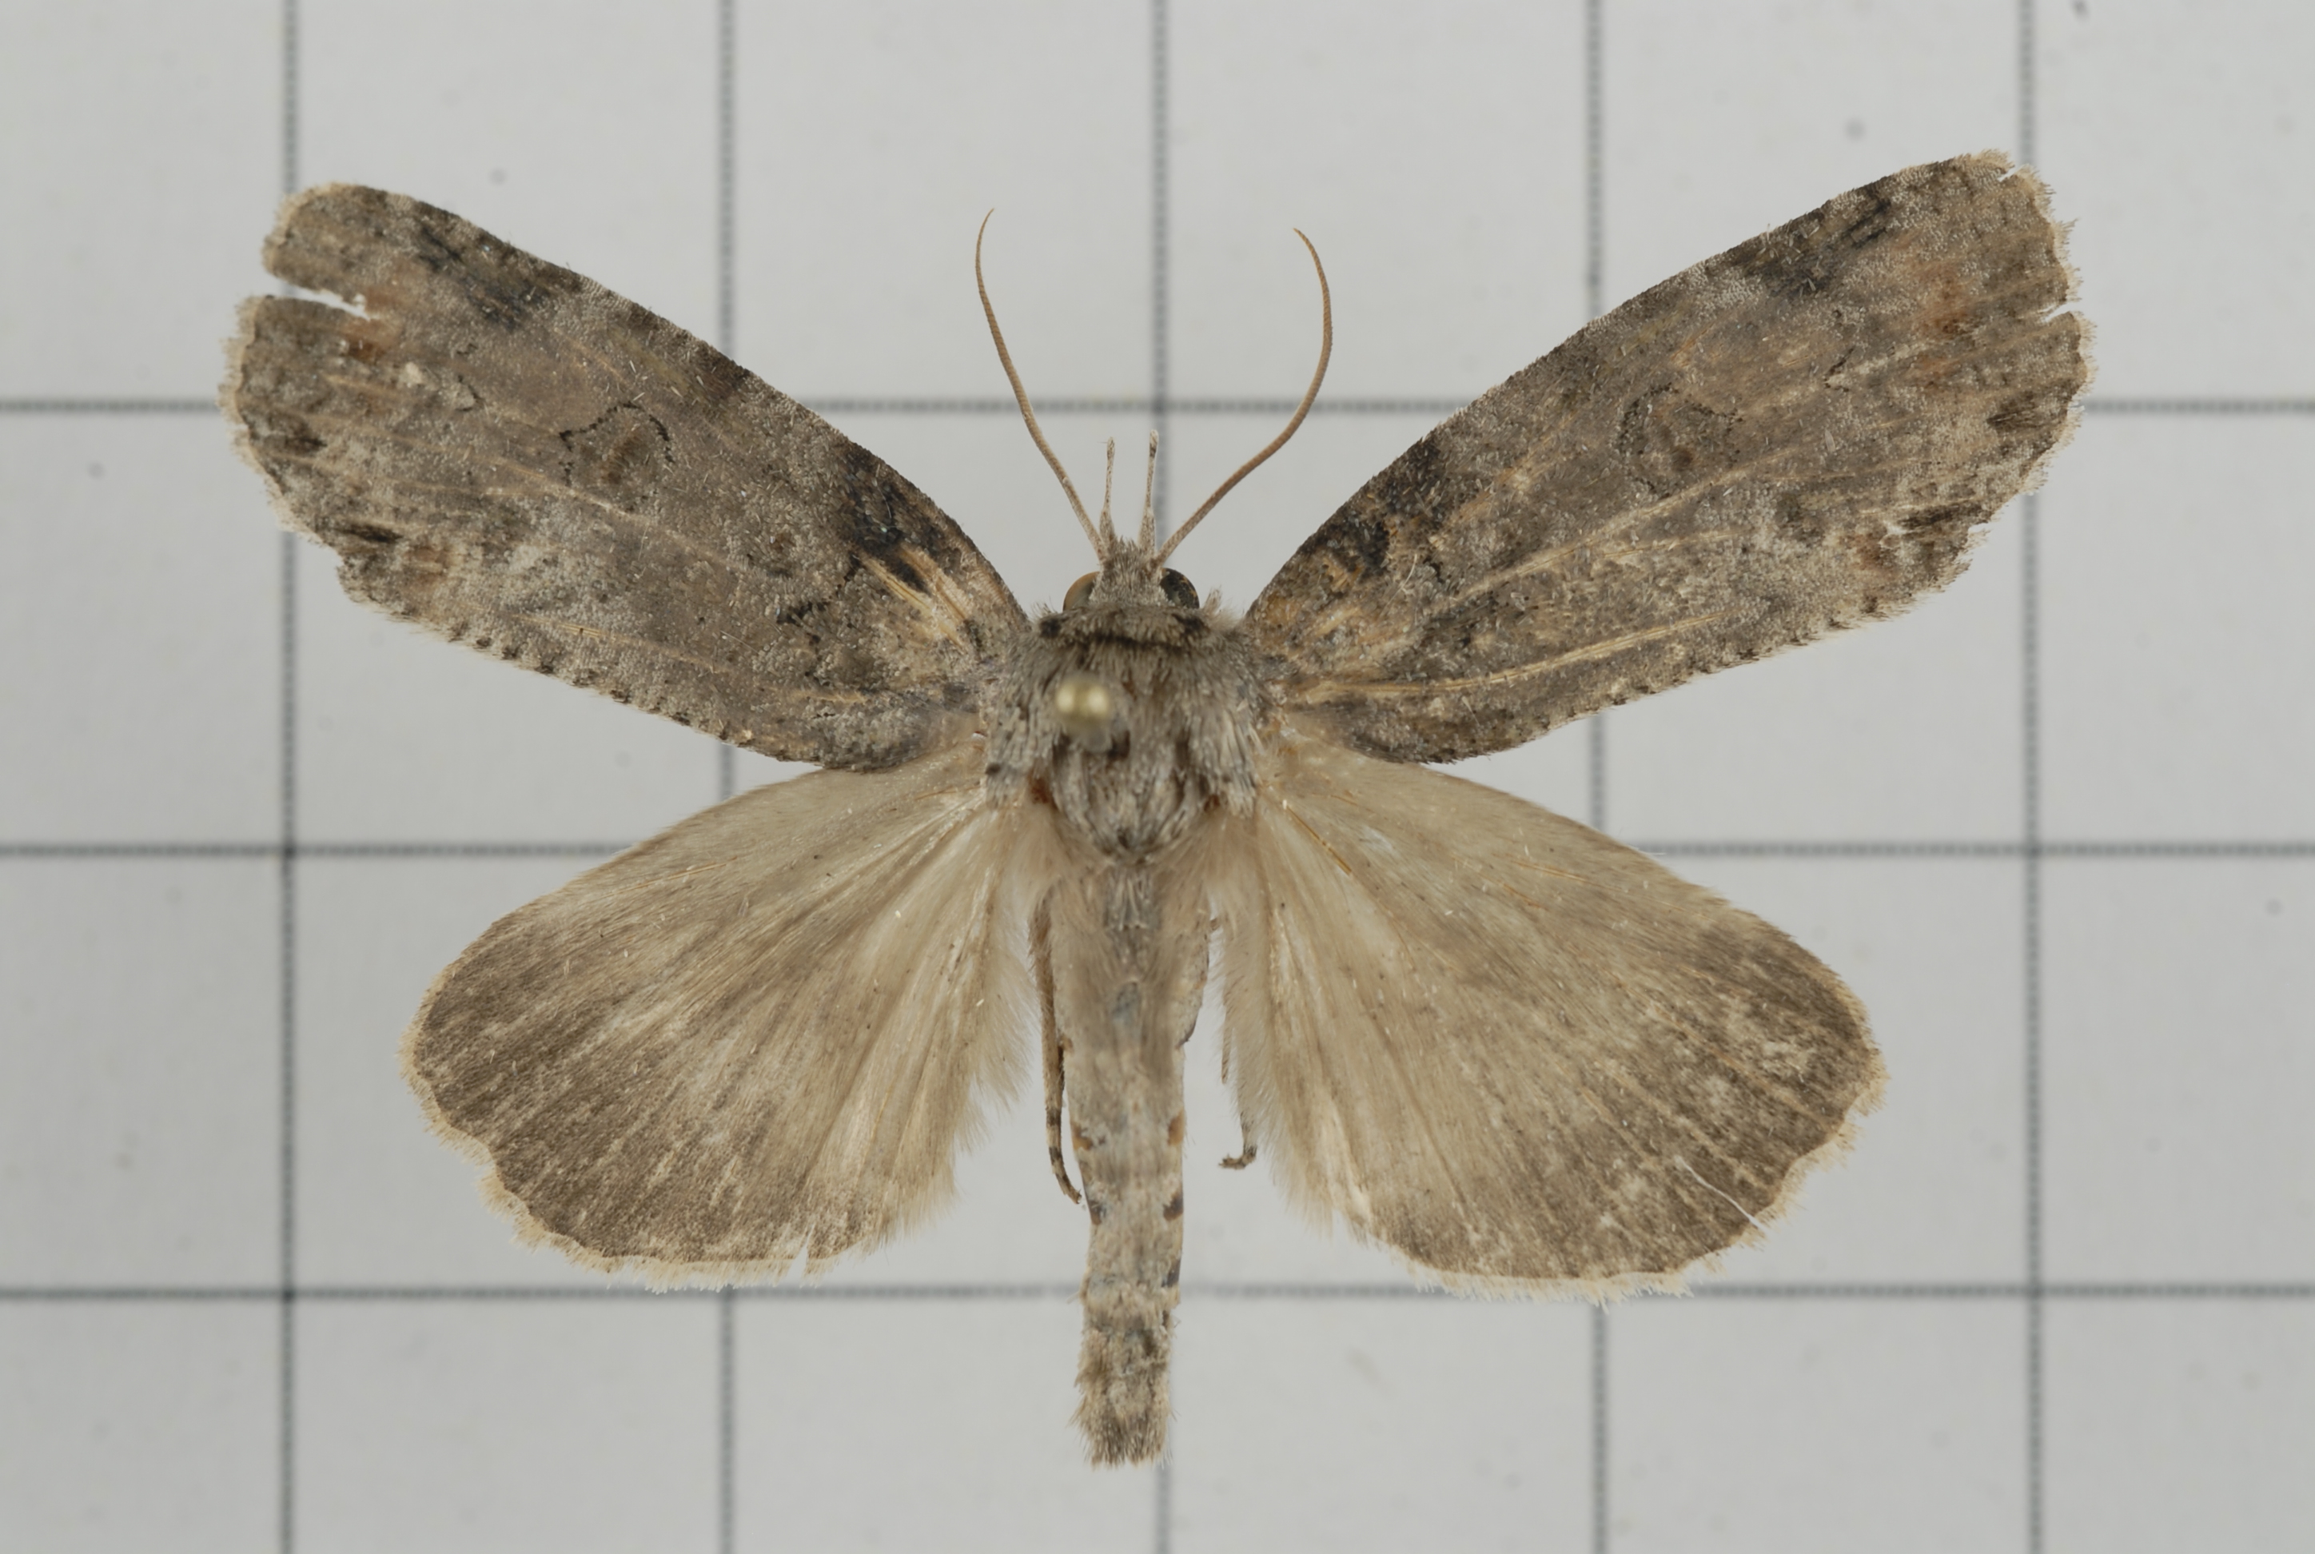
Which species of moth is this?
Gadirtha fusca
